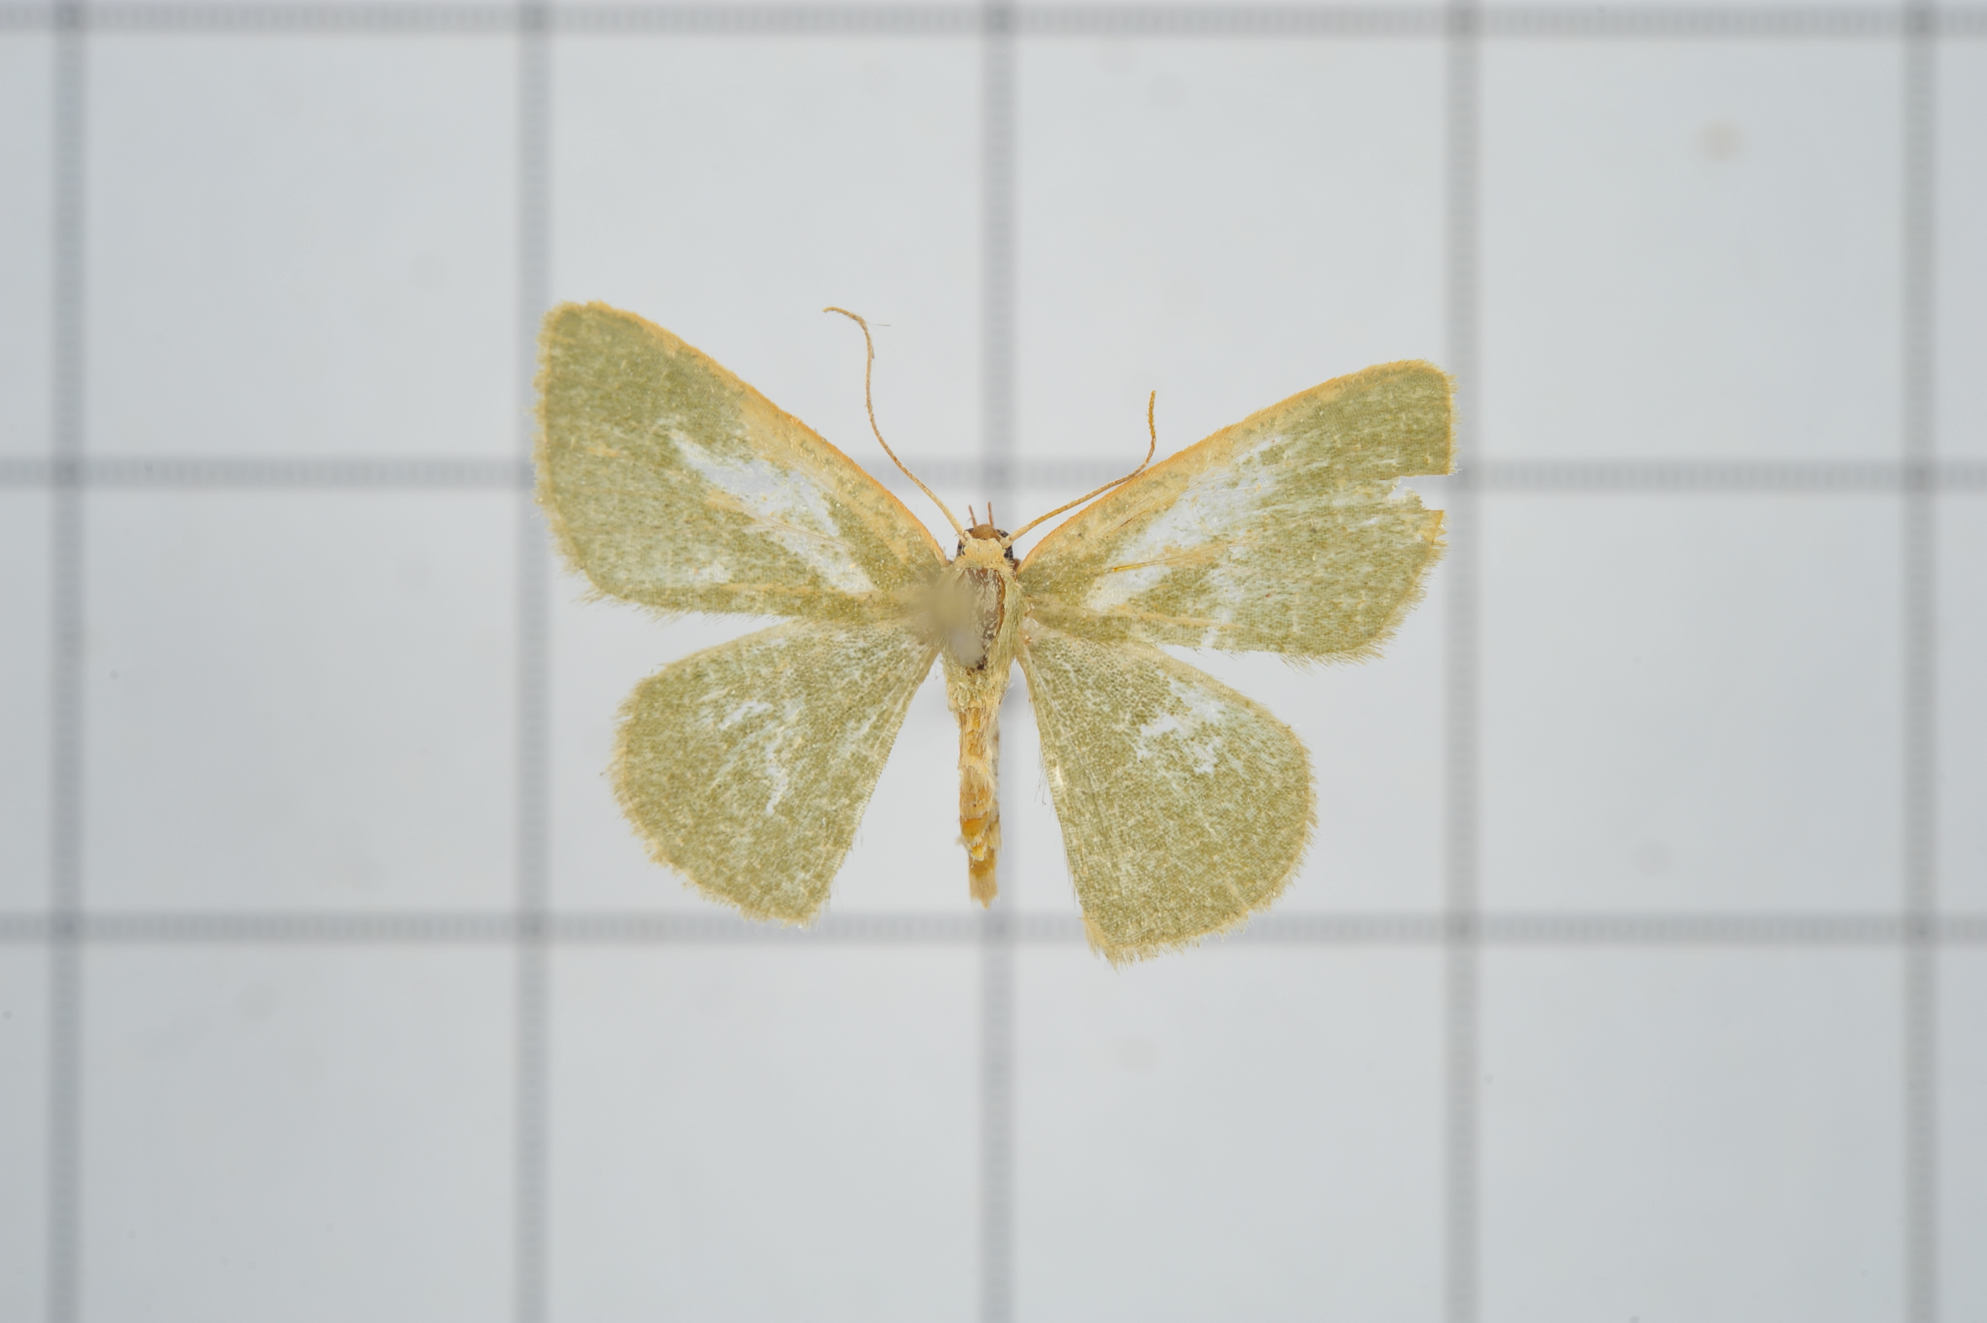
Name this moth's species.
Aplochlora vivilaca
